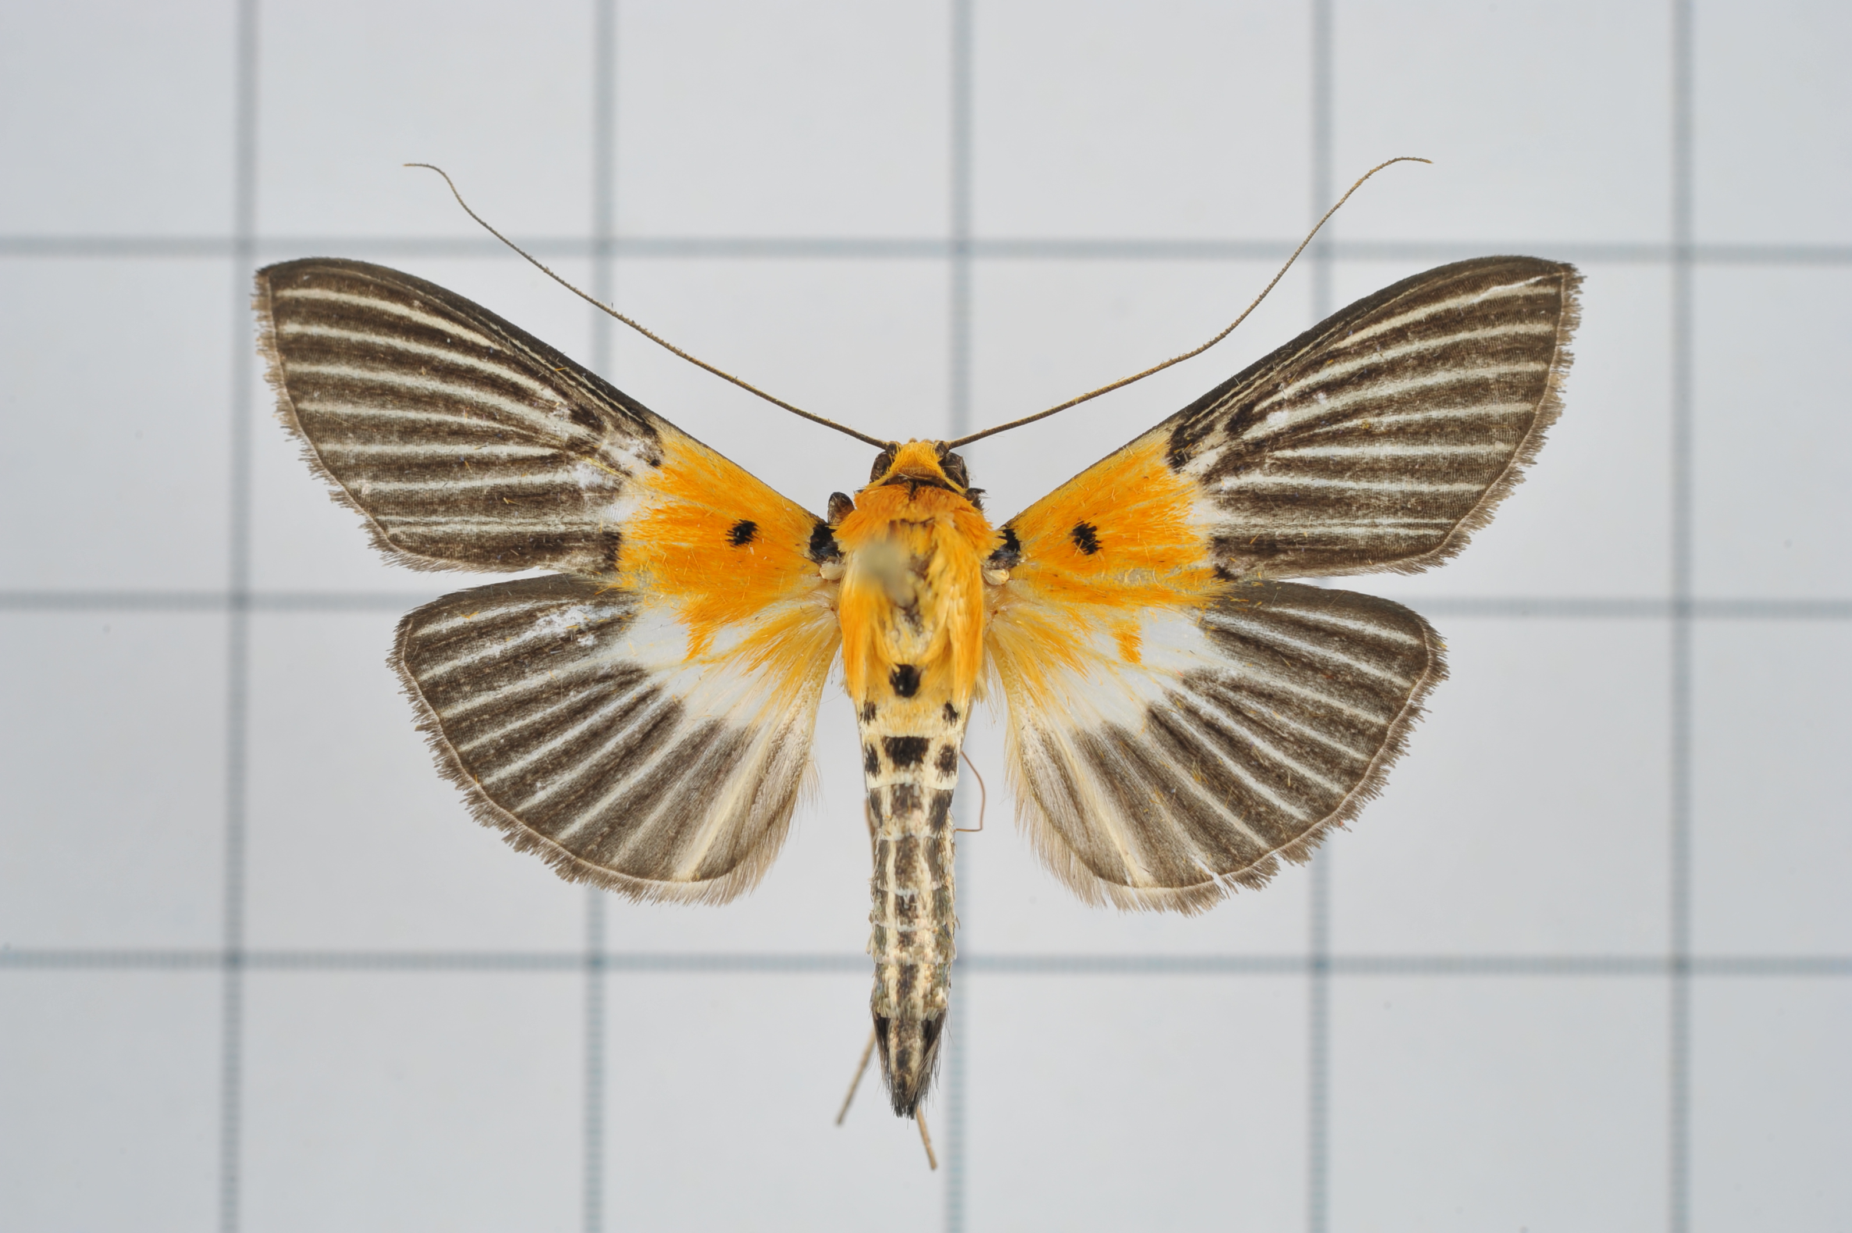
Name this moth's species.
Nevrina procopia
